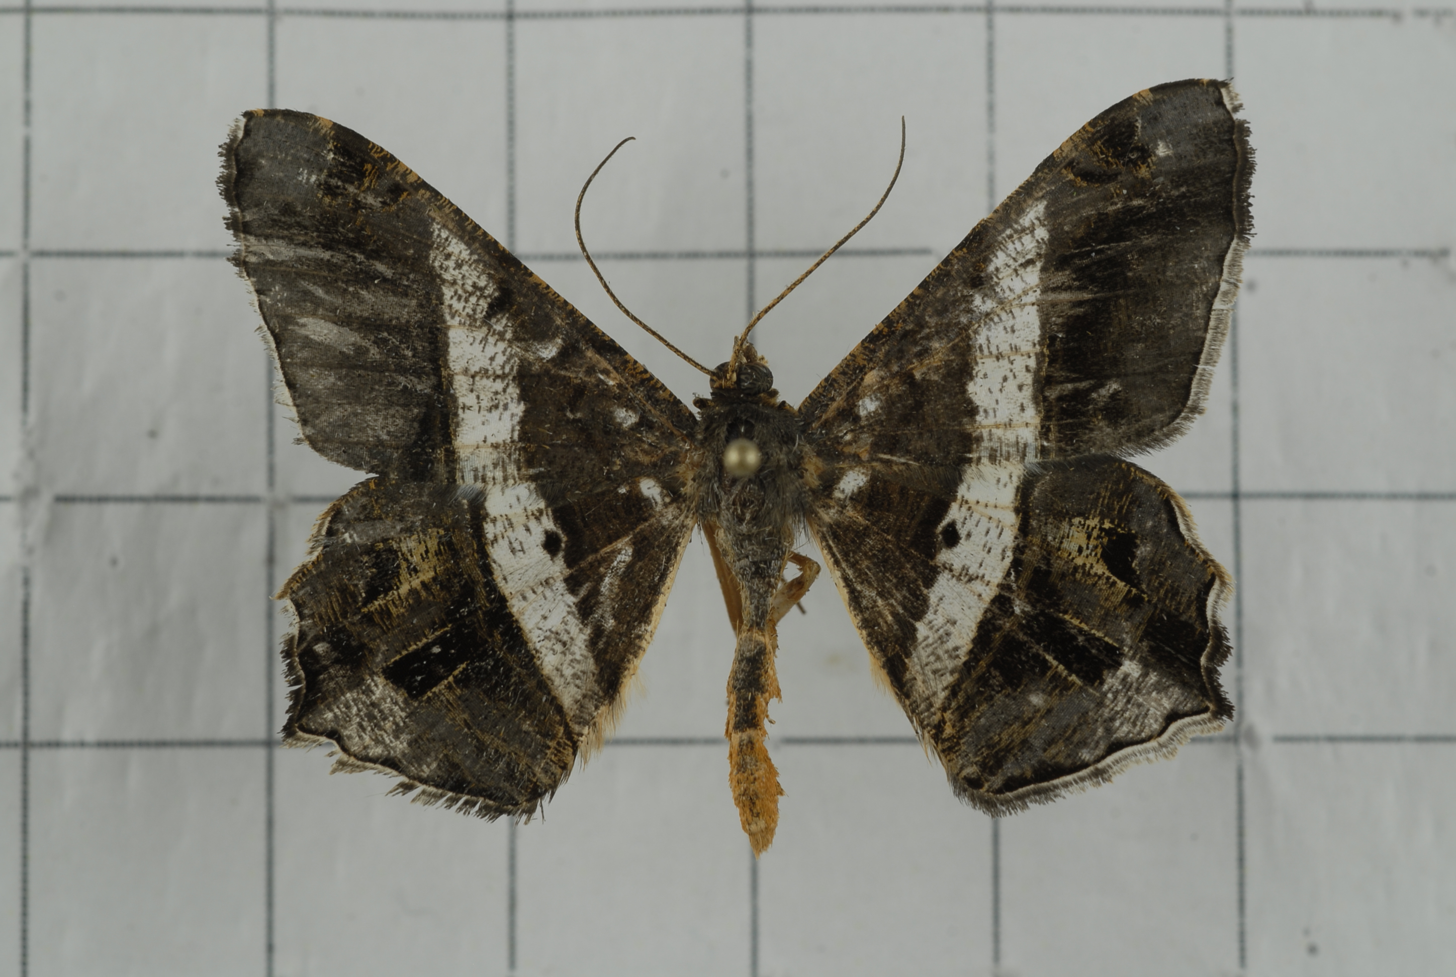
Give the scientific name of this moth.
Chiasmia eleonora eleonora
